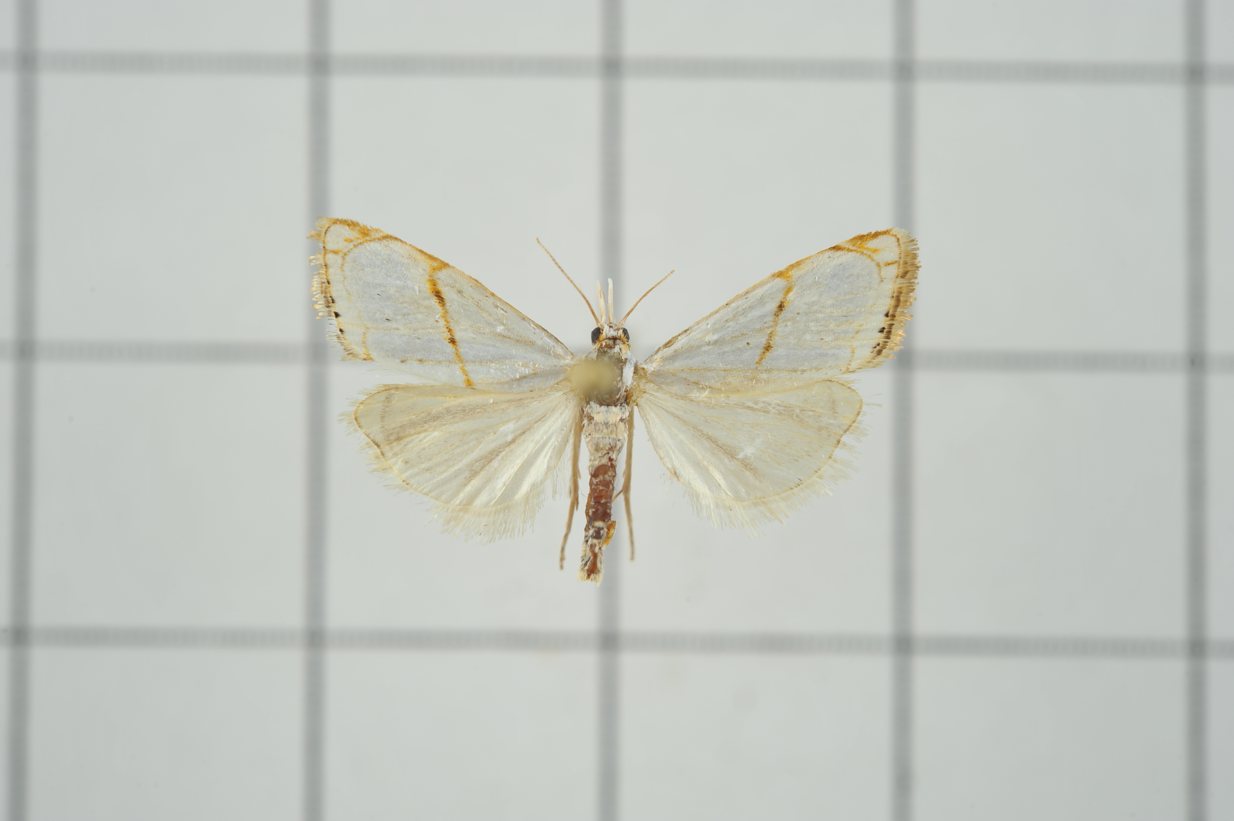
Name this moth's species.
Pseudargyria interruptella
